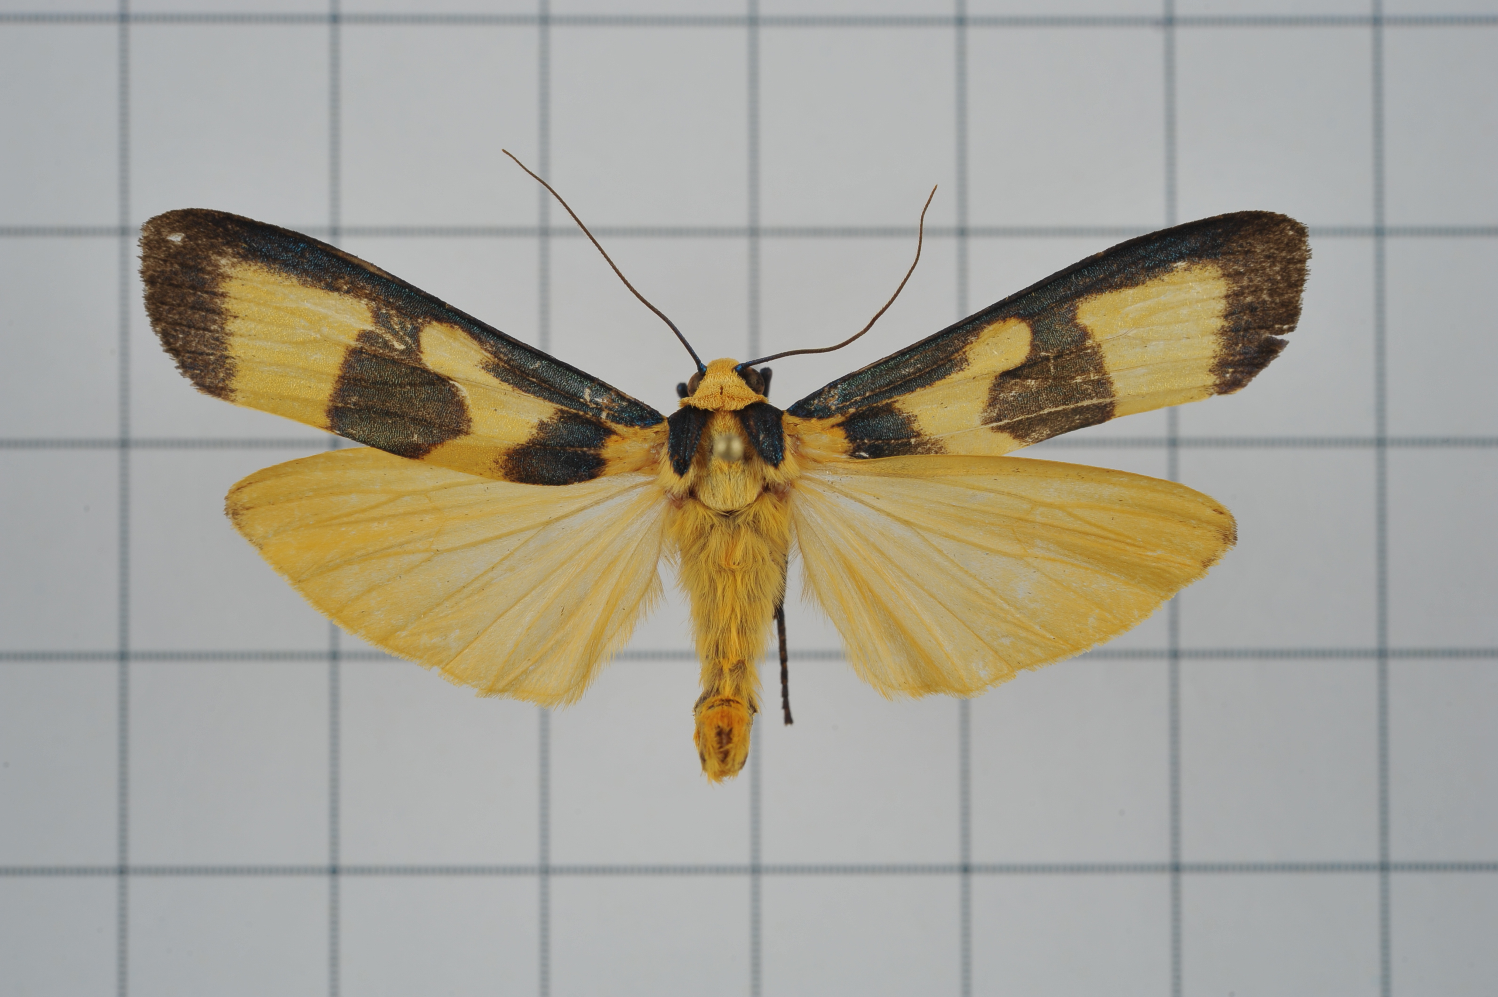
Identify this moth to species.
Chrysaeglia magnifica
